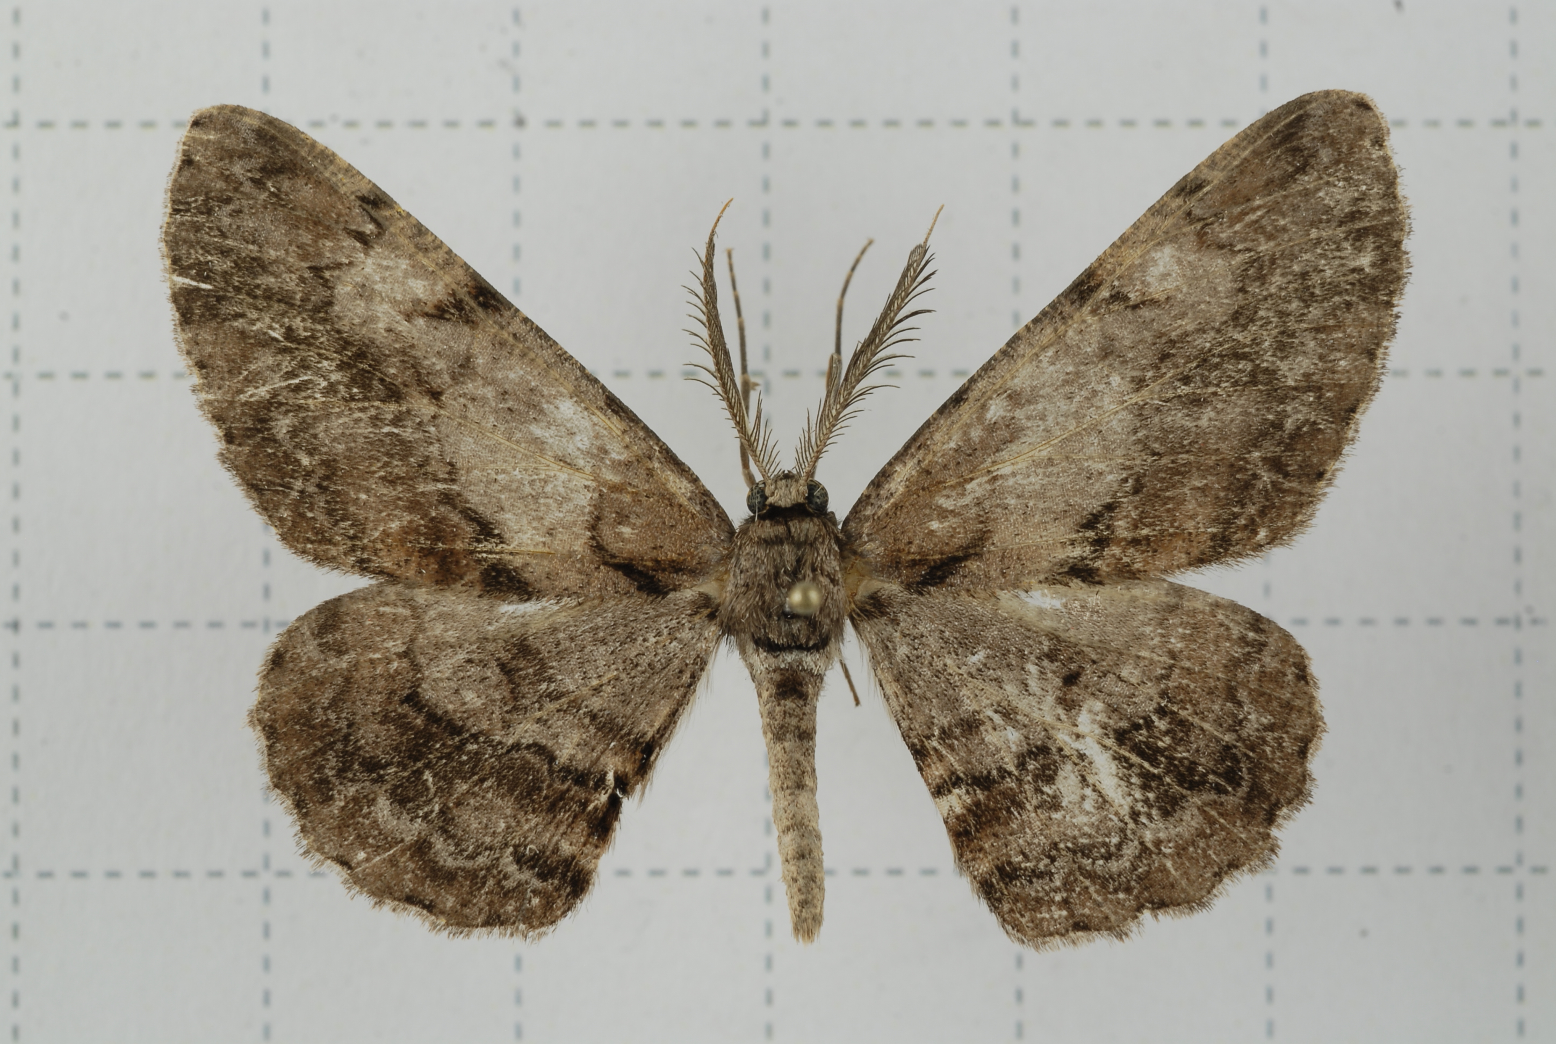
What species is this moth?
Hypomecis obliquisigna
